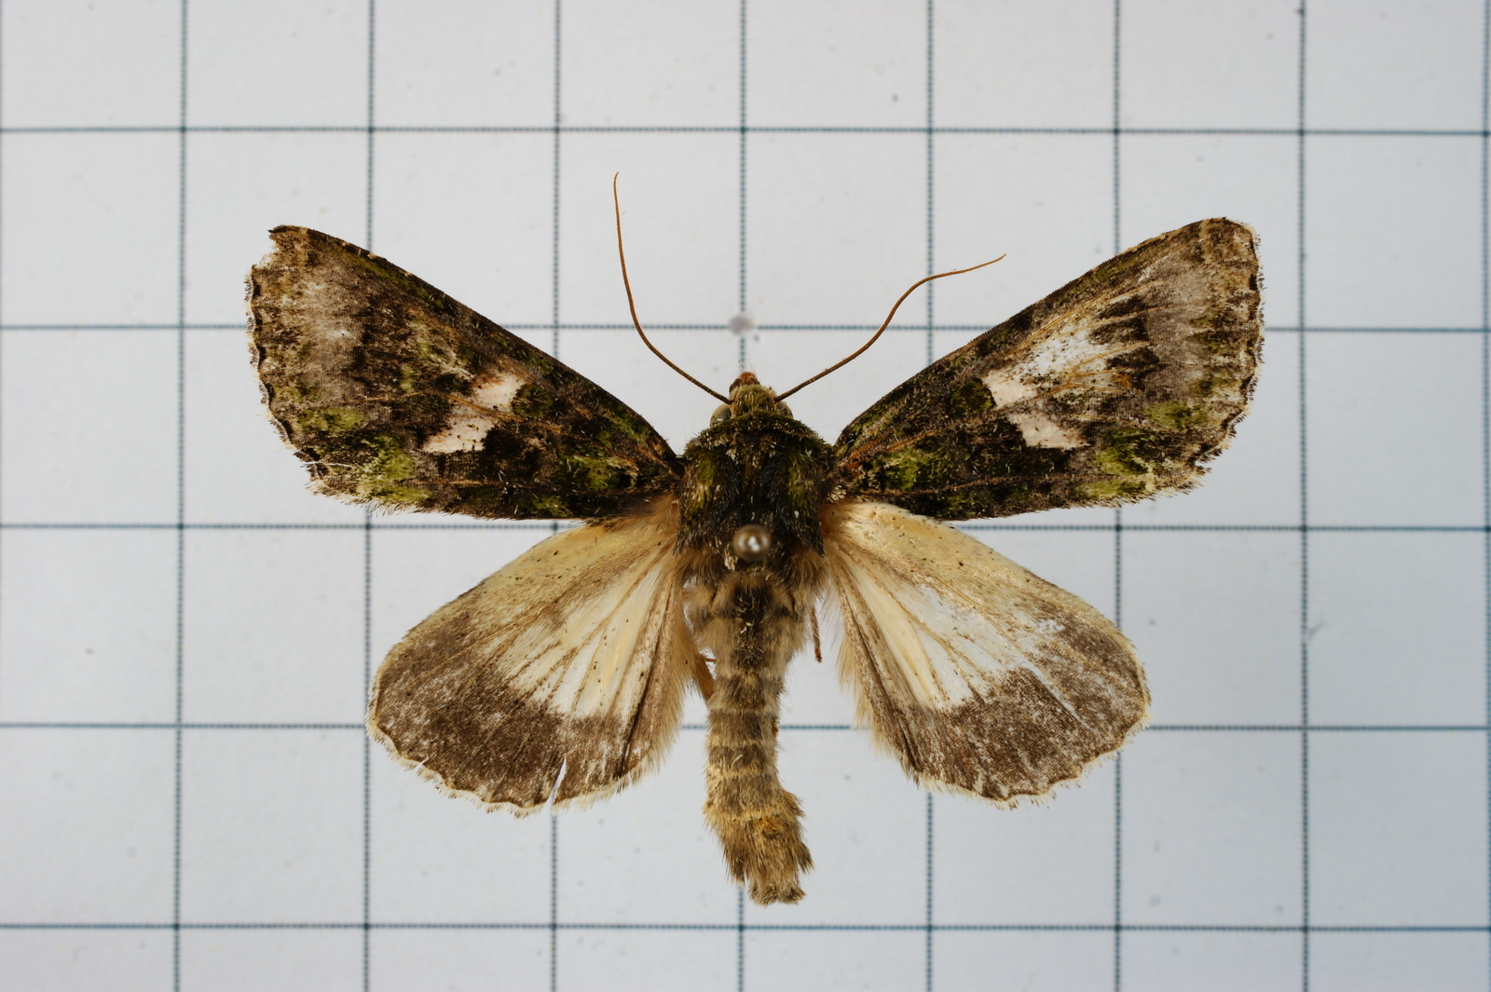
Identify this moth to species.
Trachea auriplena wenchiyehi
